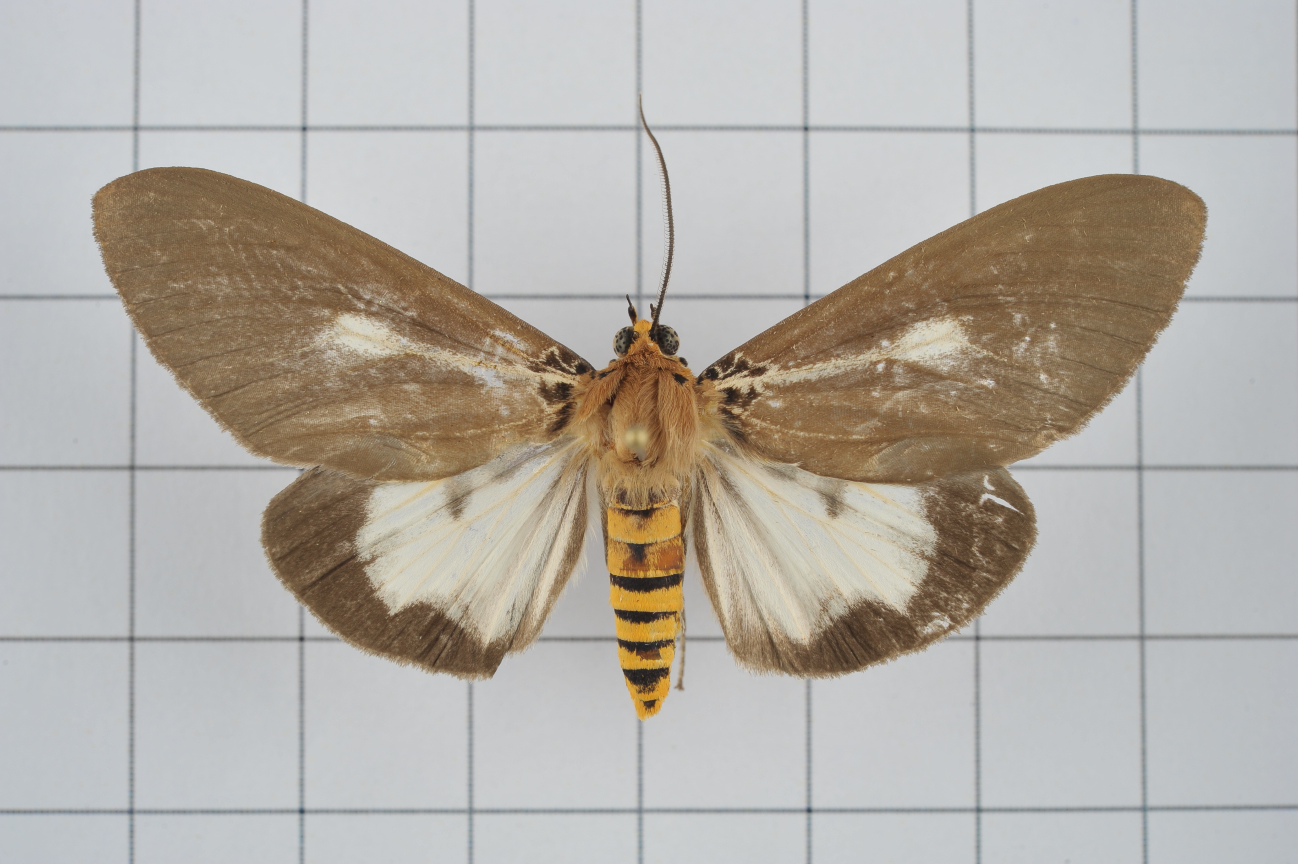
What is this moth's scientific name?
Asota heliconia zebrina
